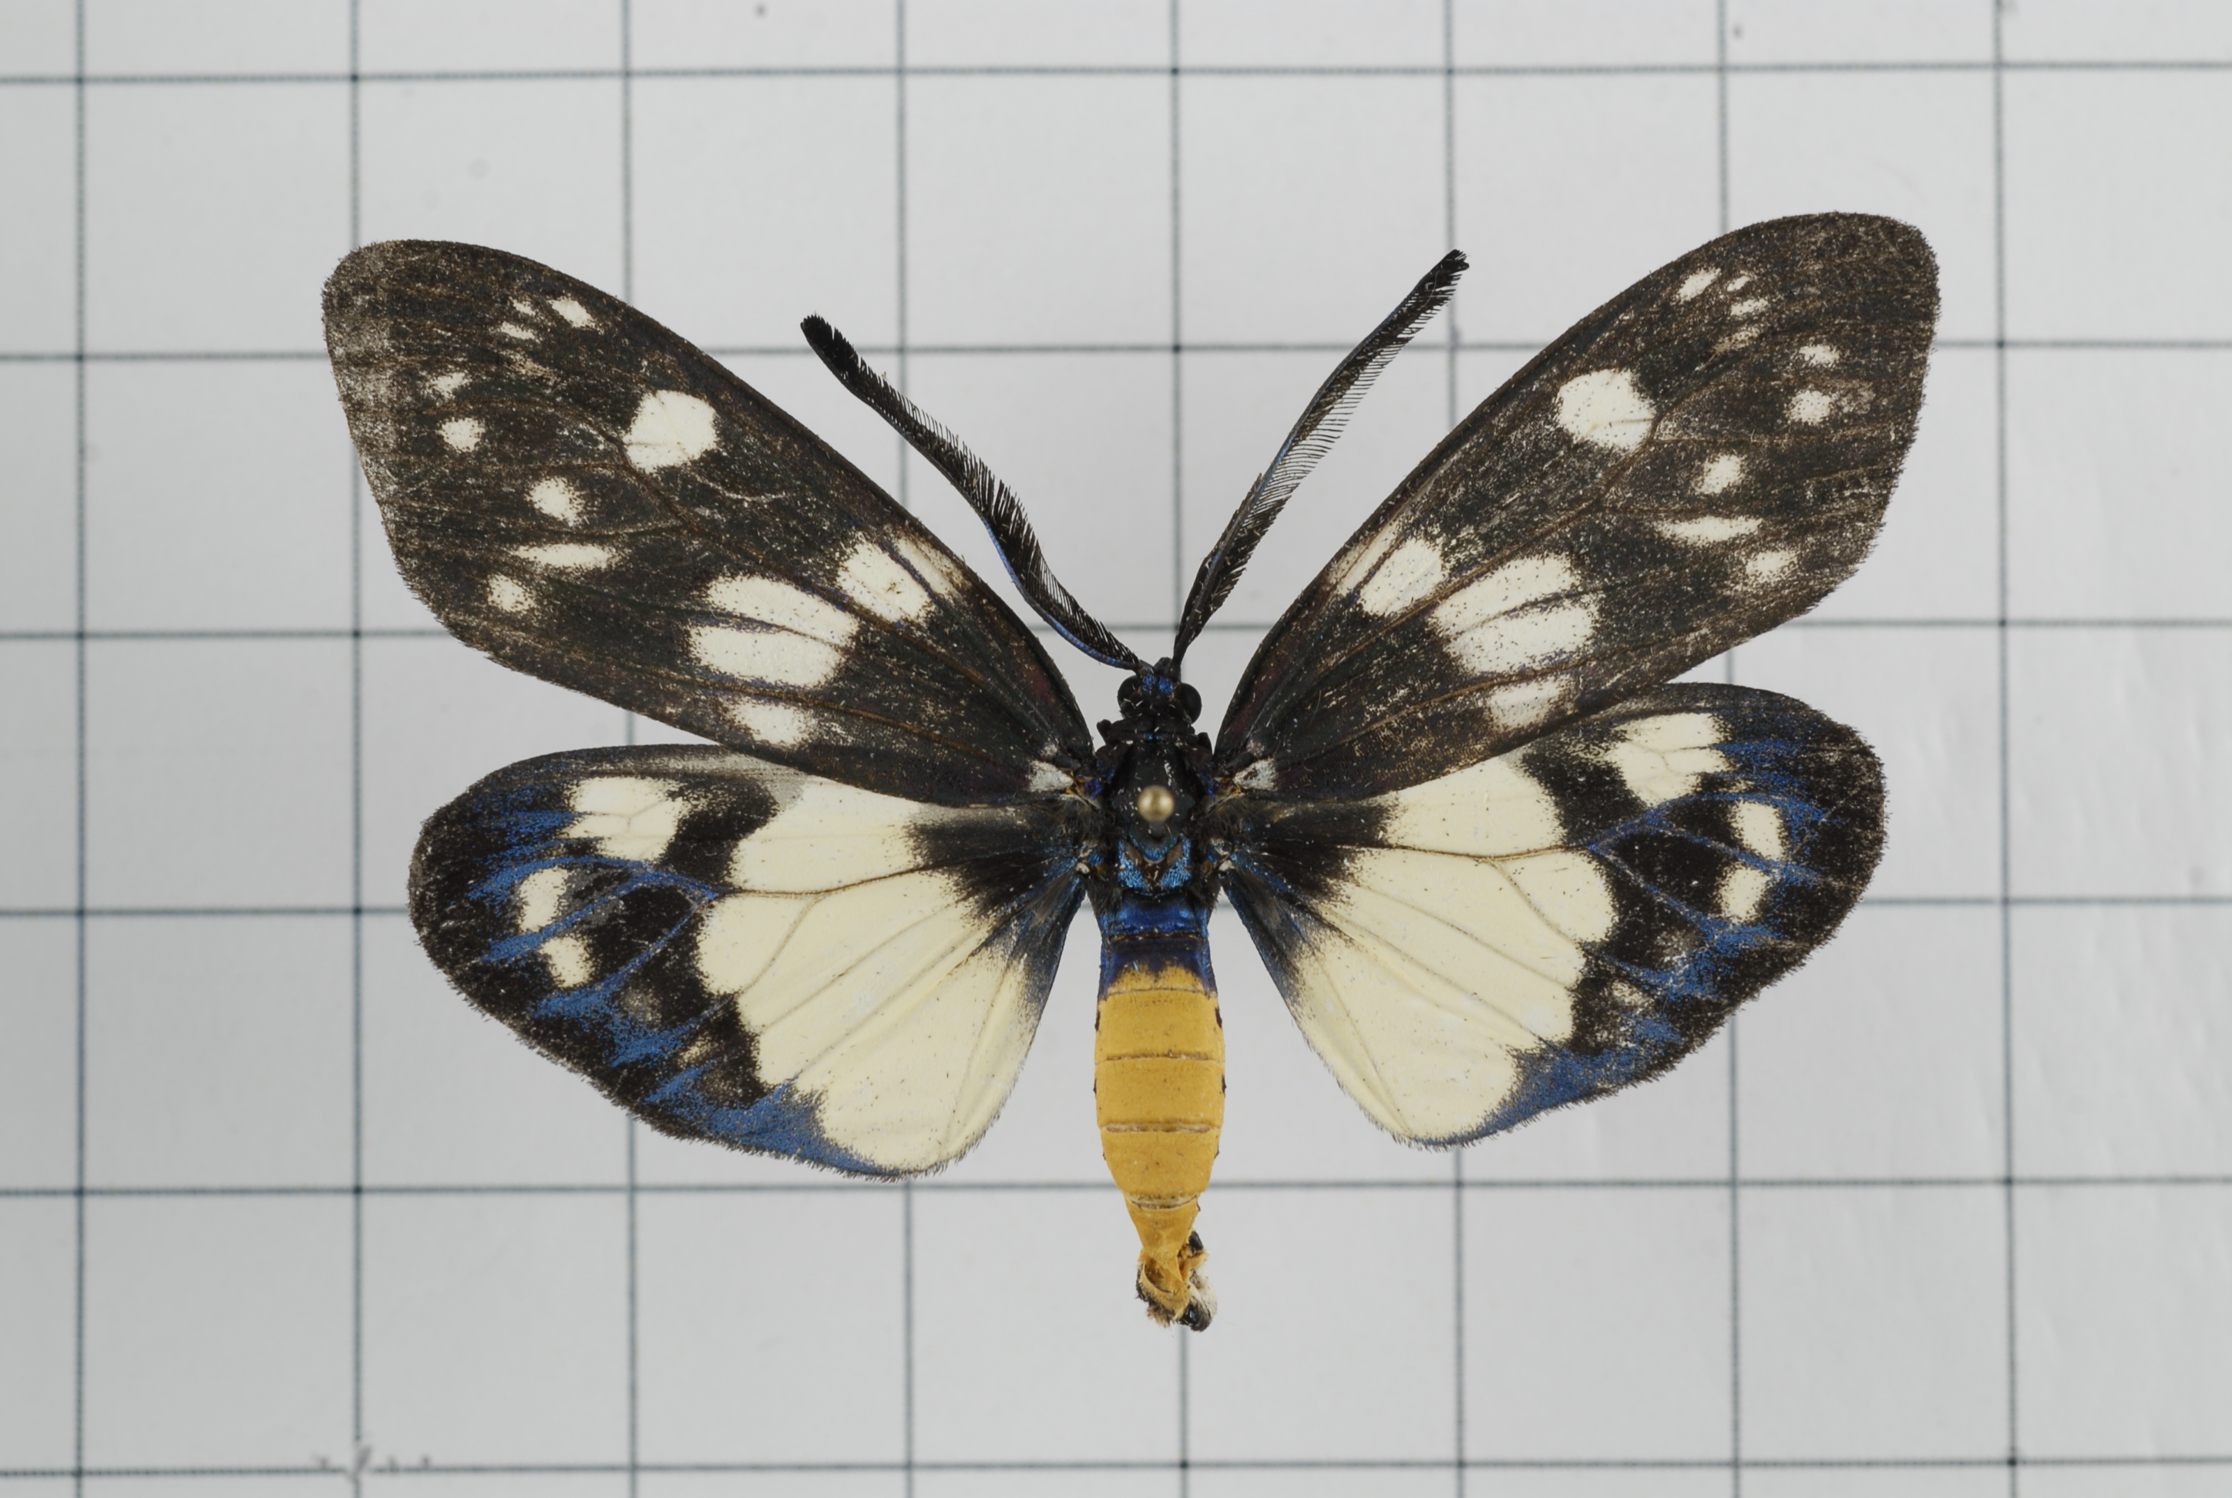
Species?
Eterusia aedea formosana
